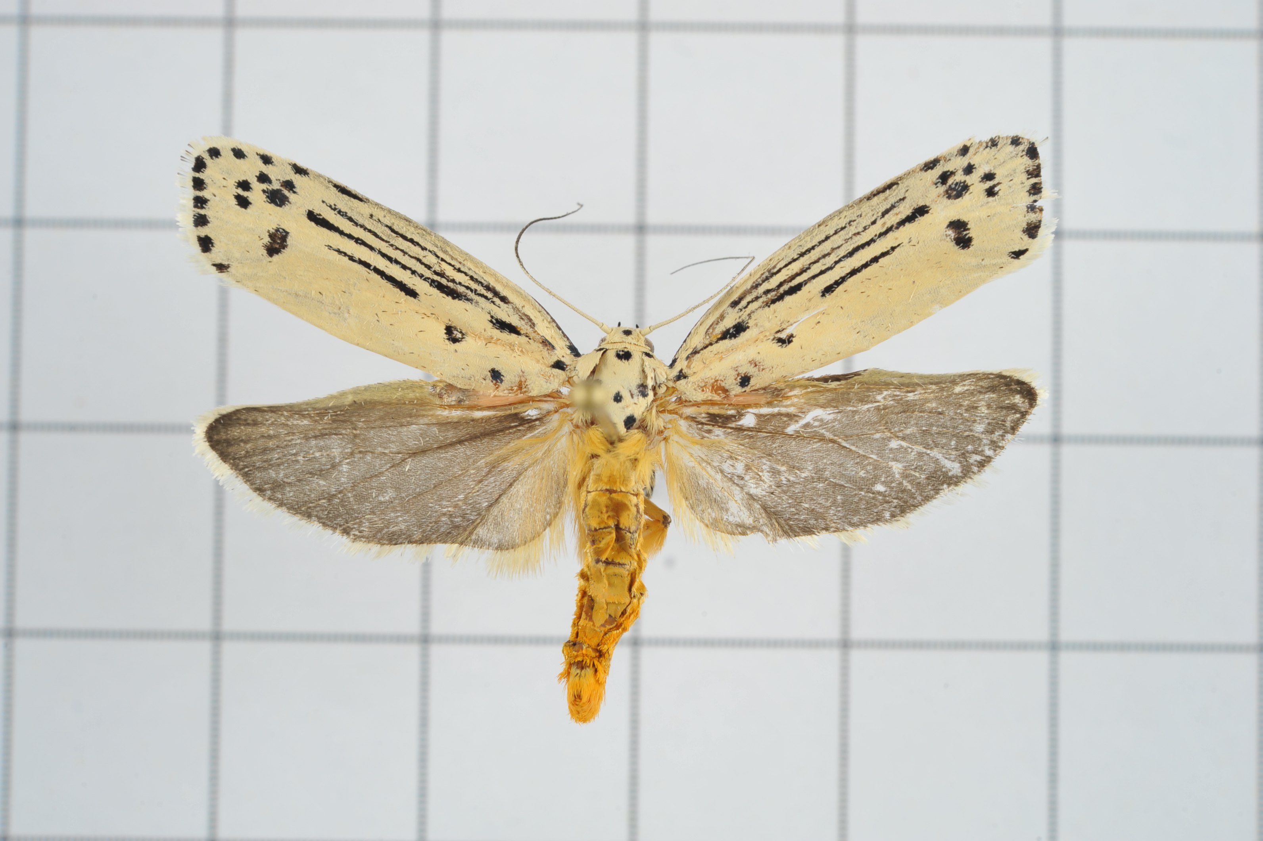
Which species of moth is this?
Ethmia lineatonotella
